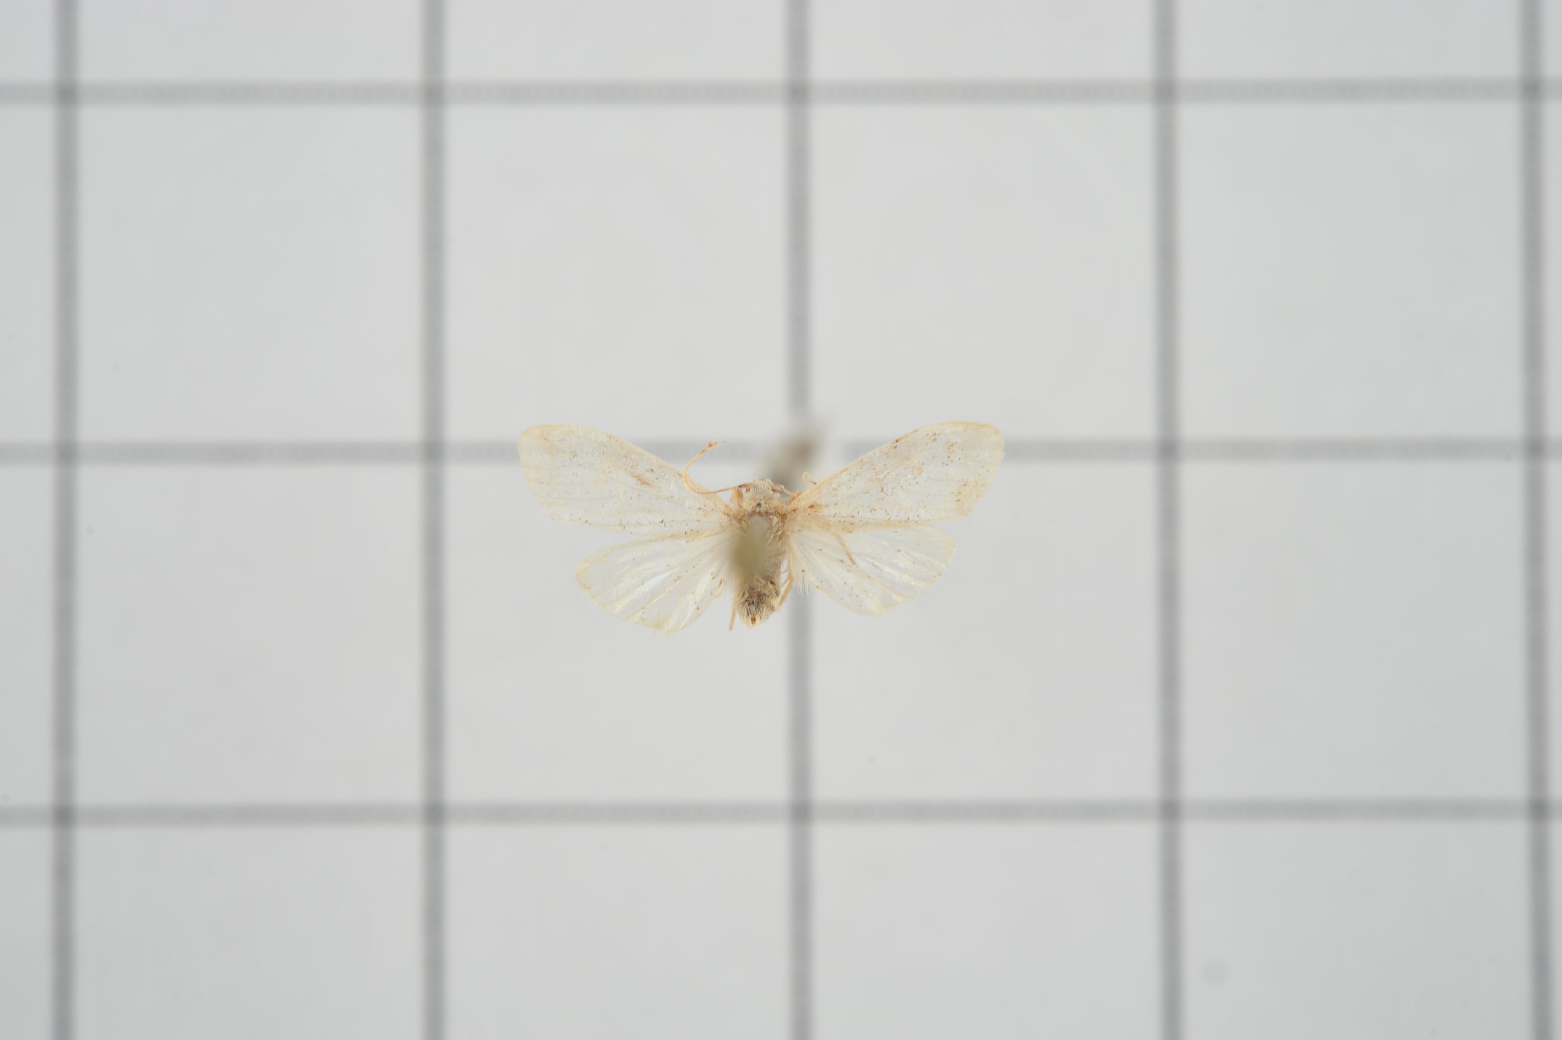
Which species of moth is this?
Nudaria diaphanella
